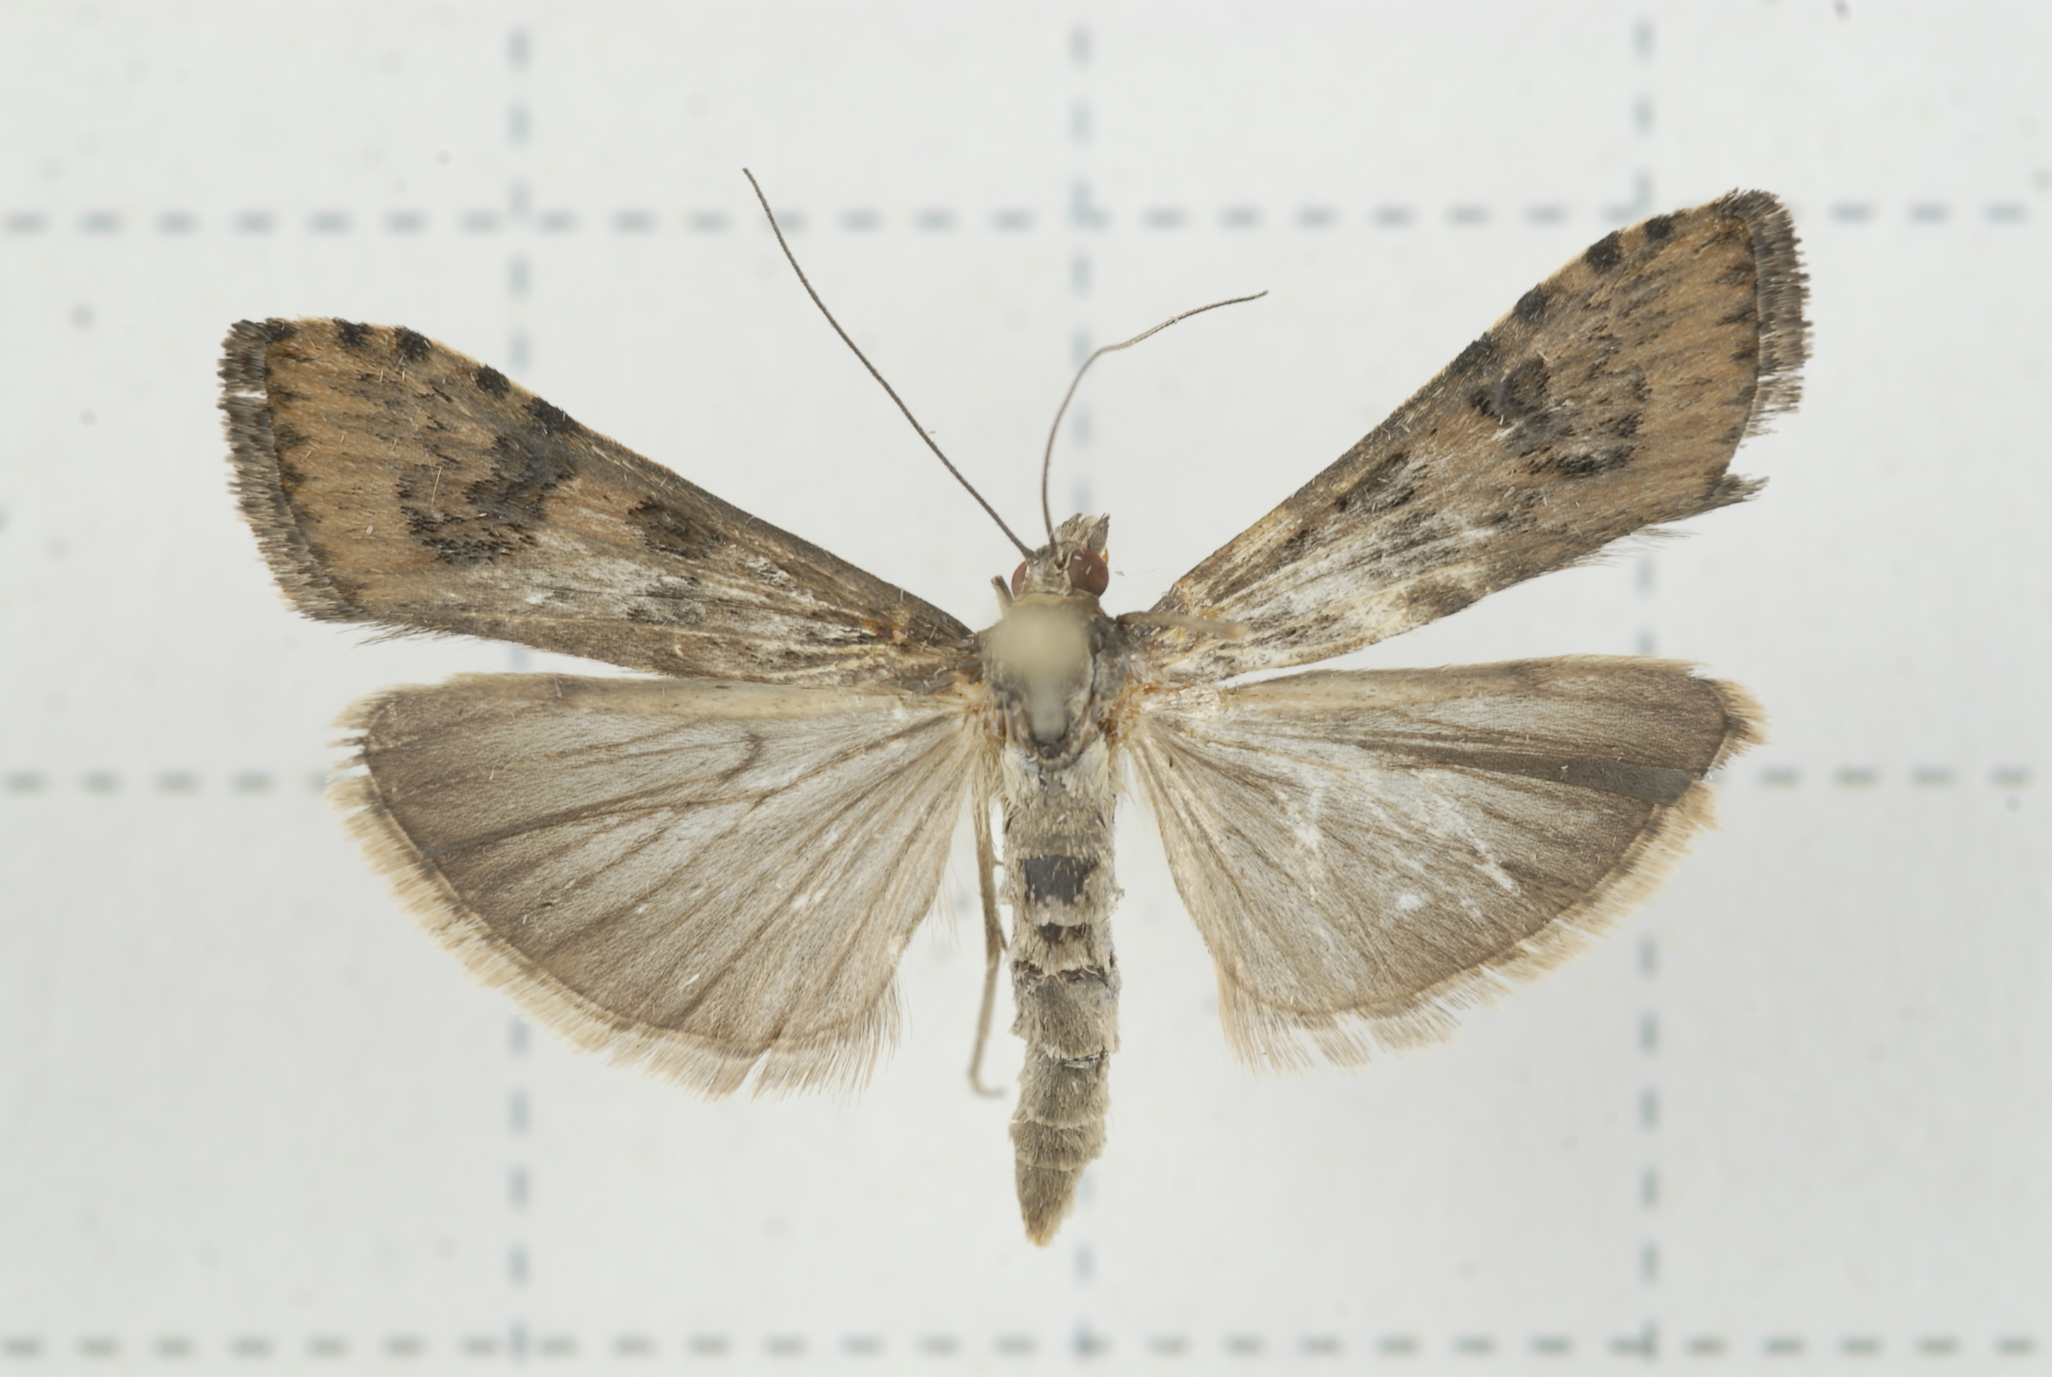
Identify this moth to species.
Nomophila noctuella
